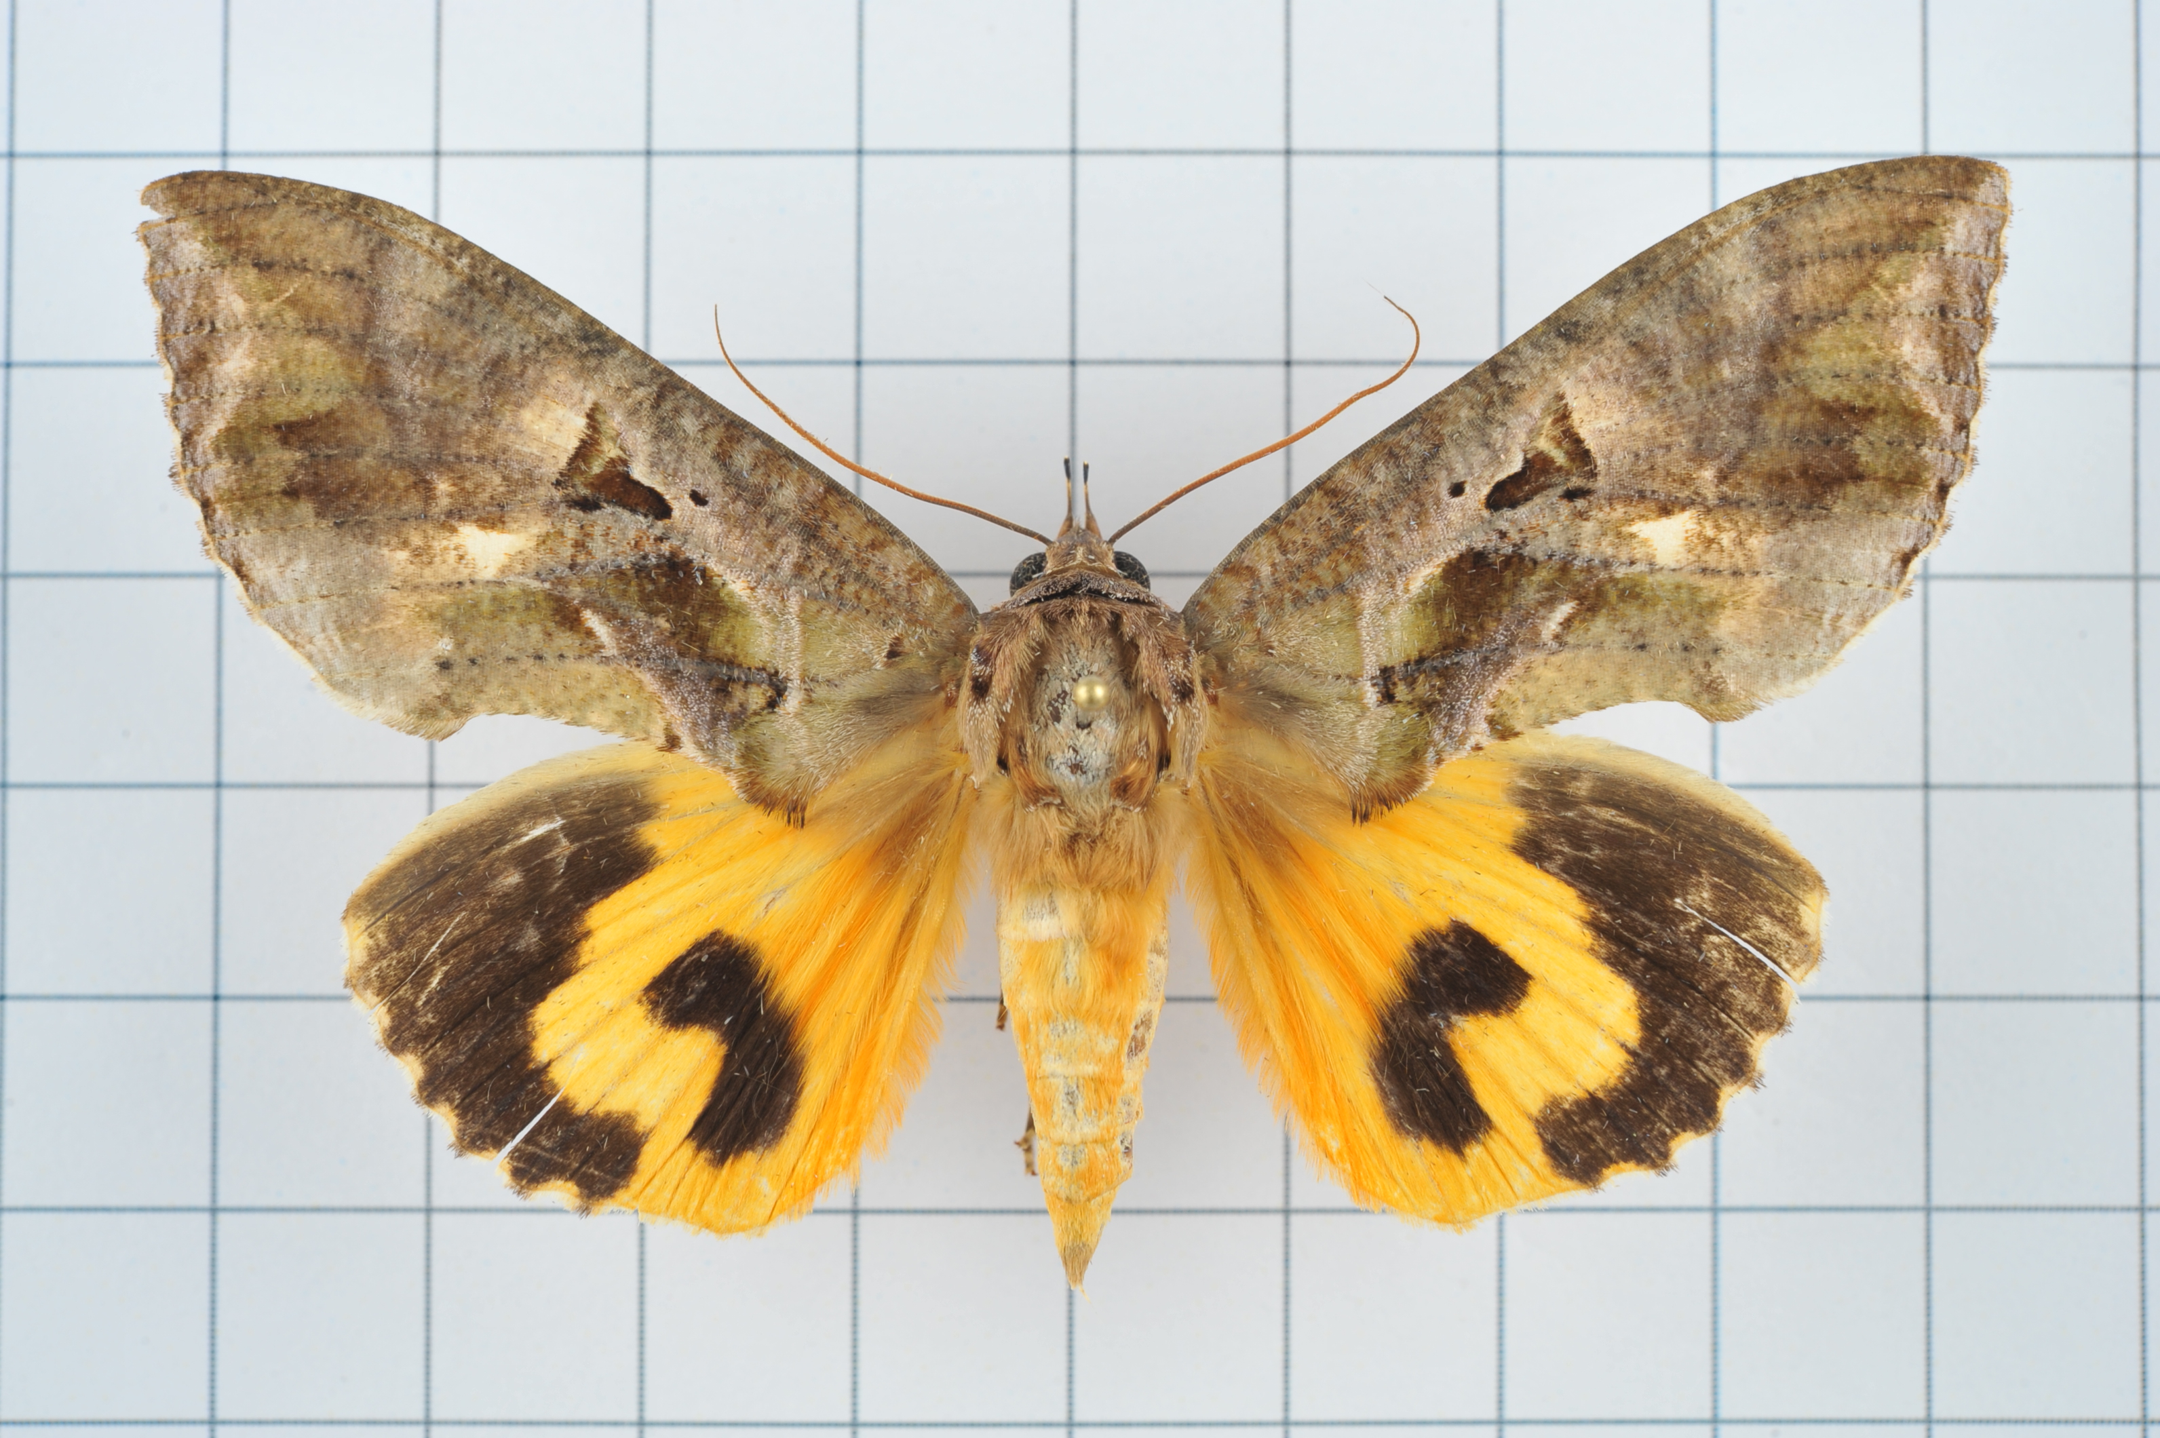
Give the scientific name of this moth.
Eudocima phalonia
